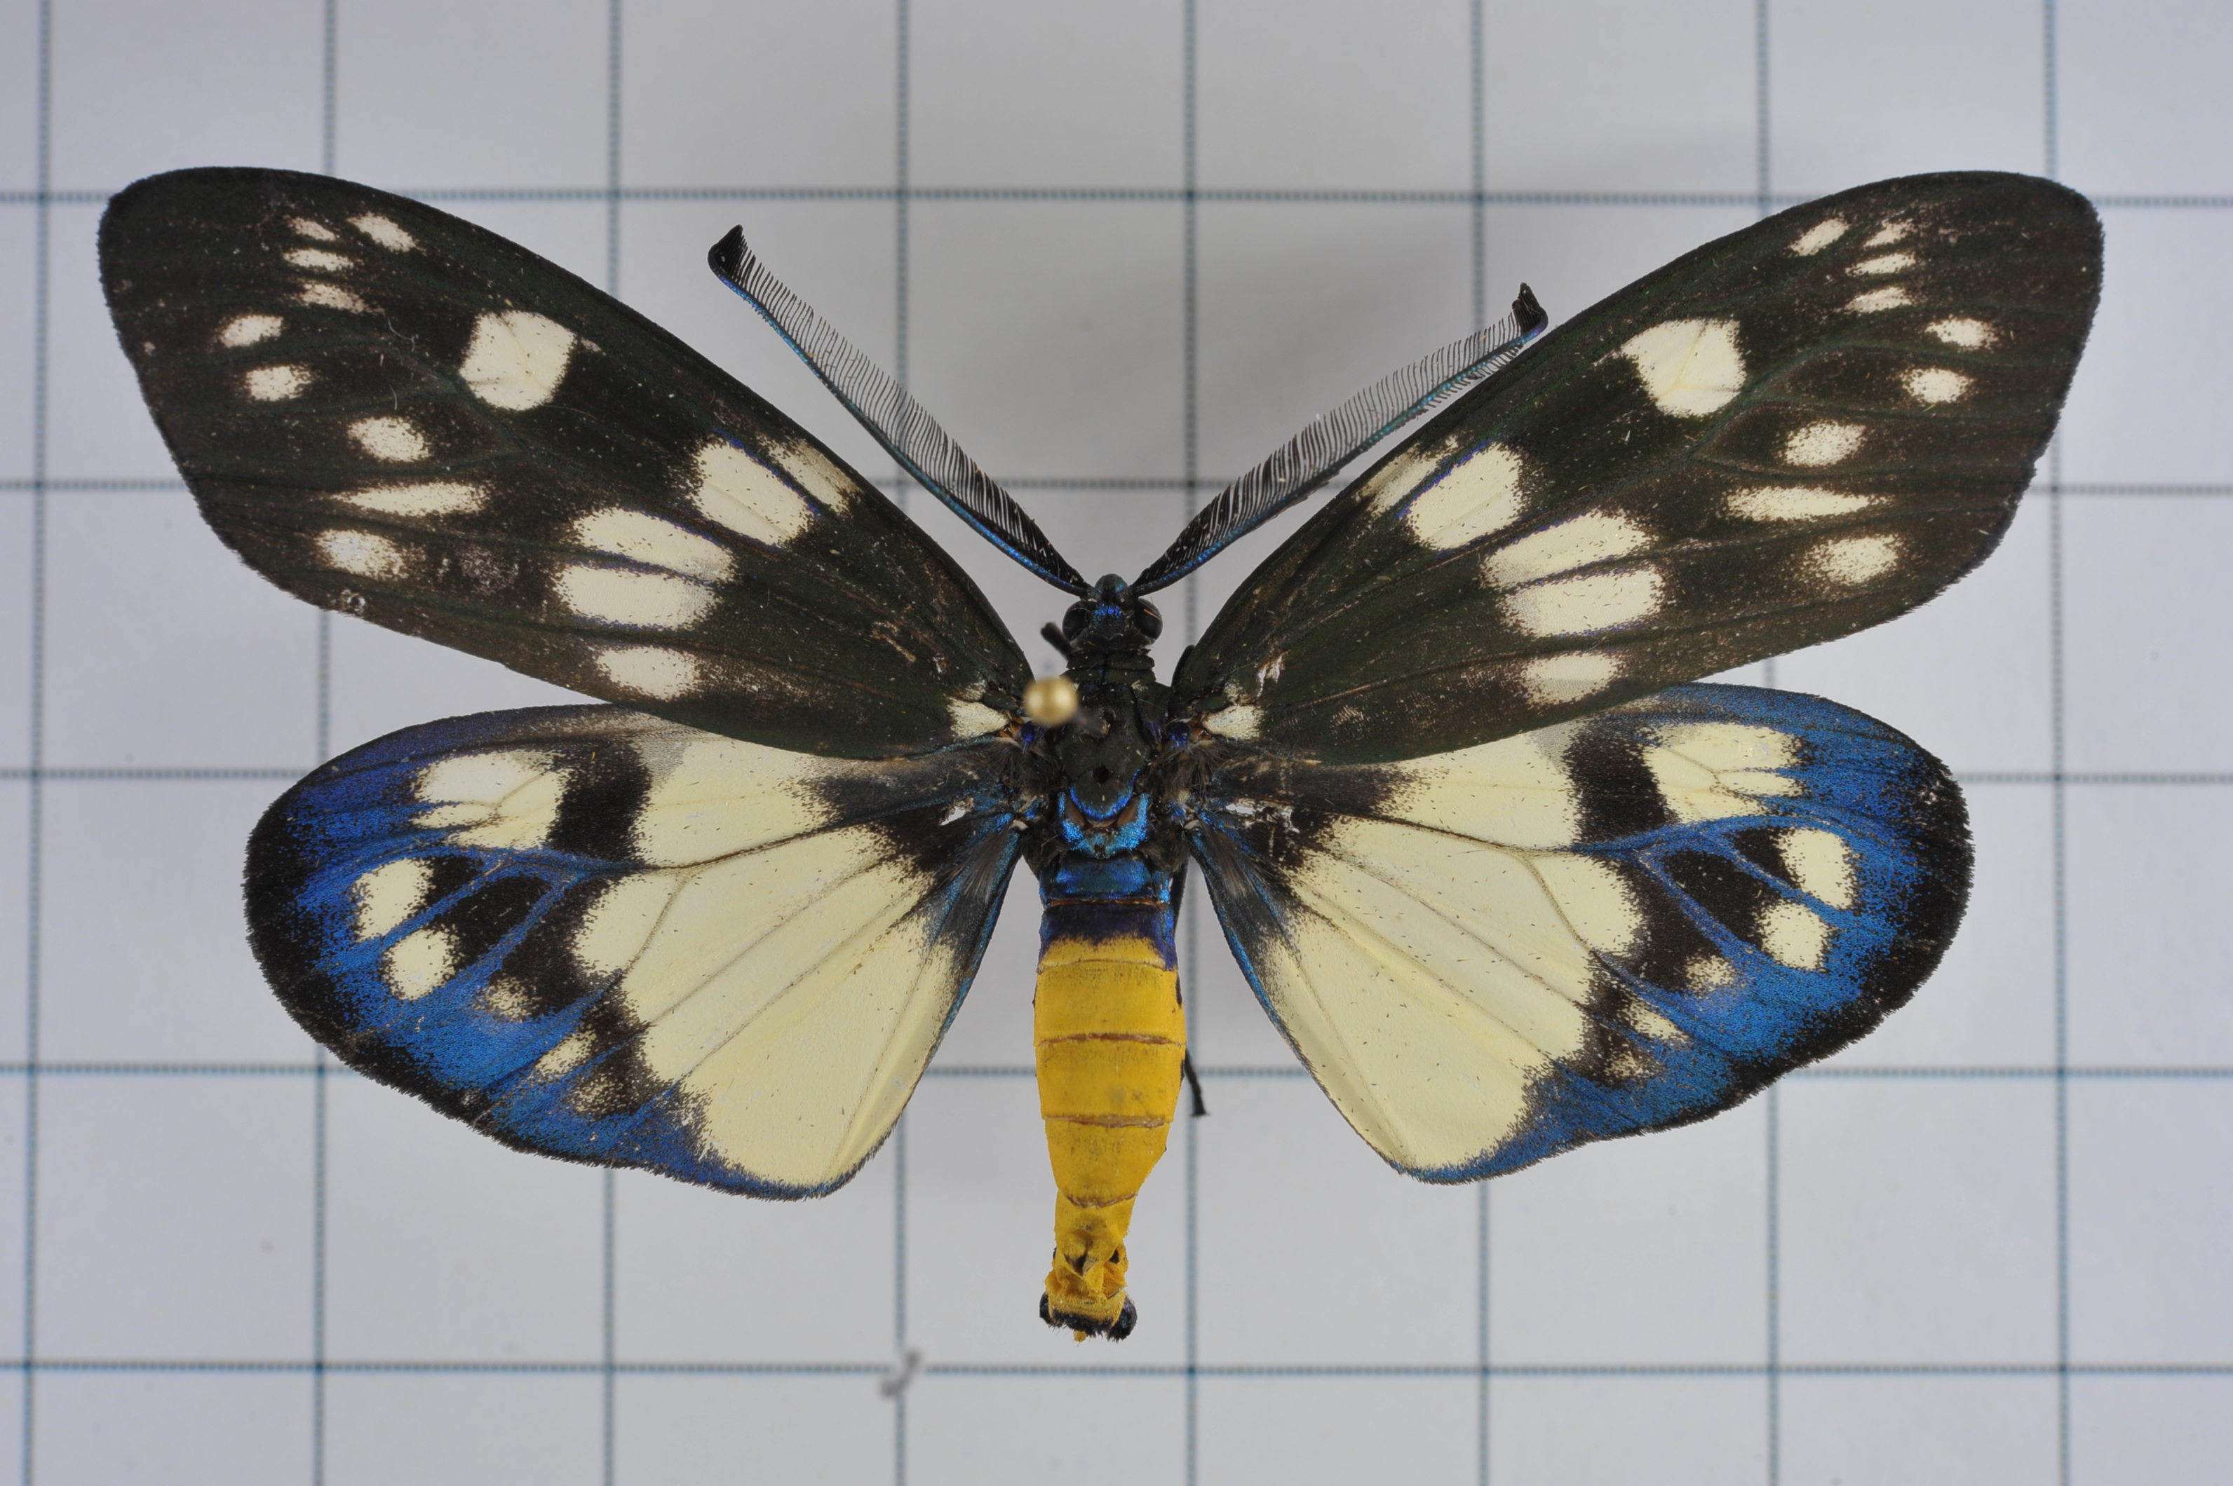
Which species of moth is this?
Eterusia aedea formosana
